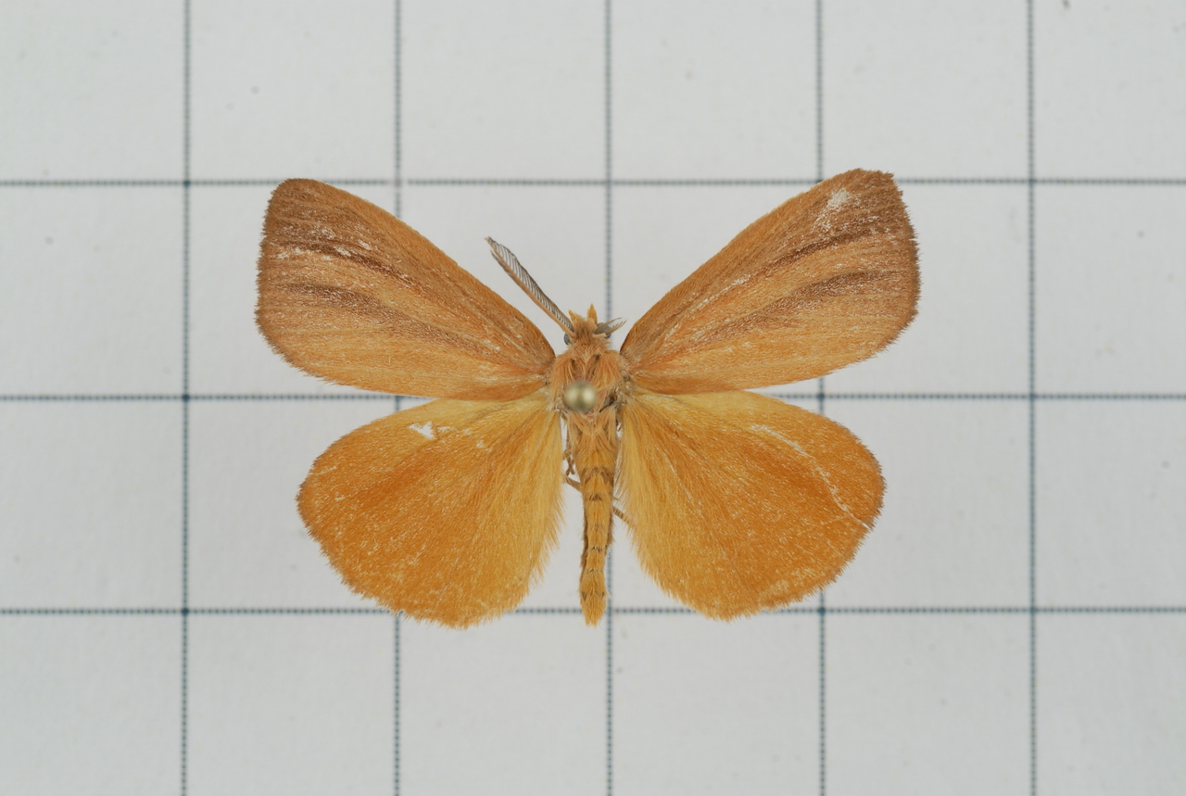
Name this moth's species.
Pantana substrigosa
